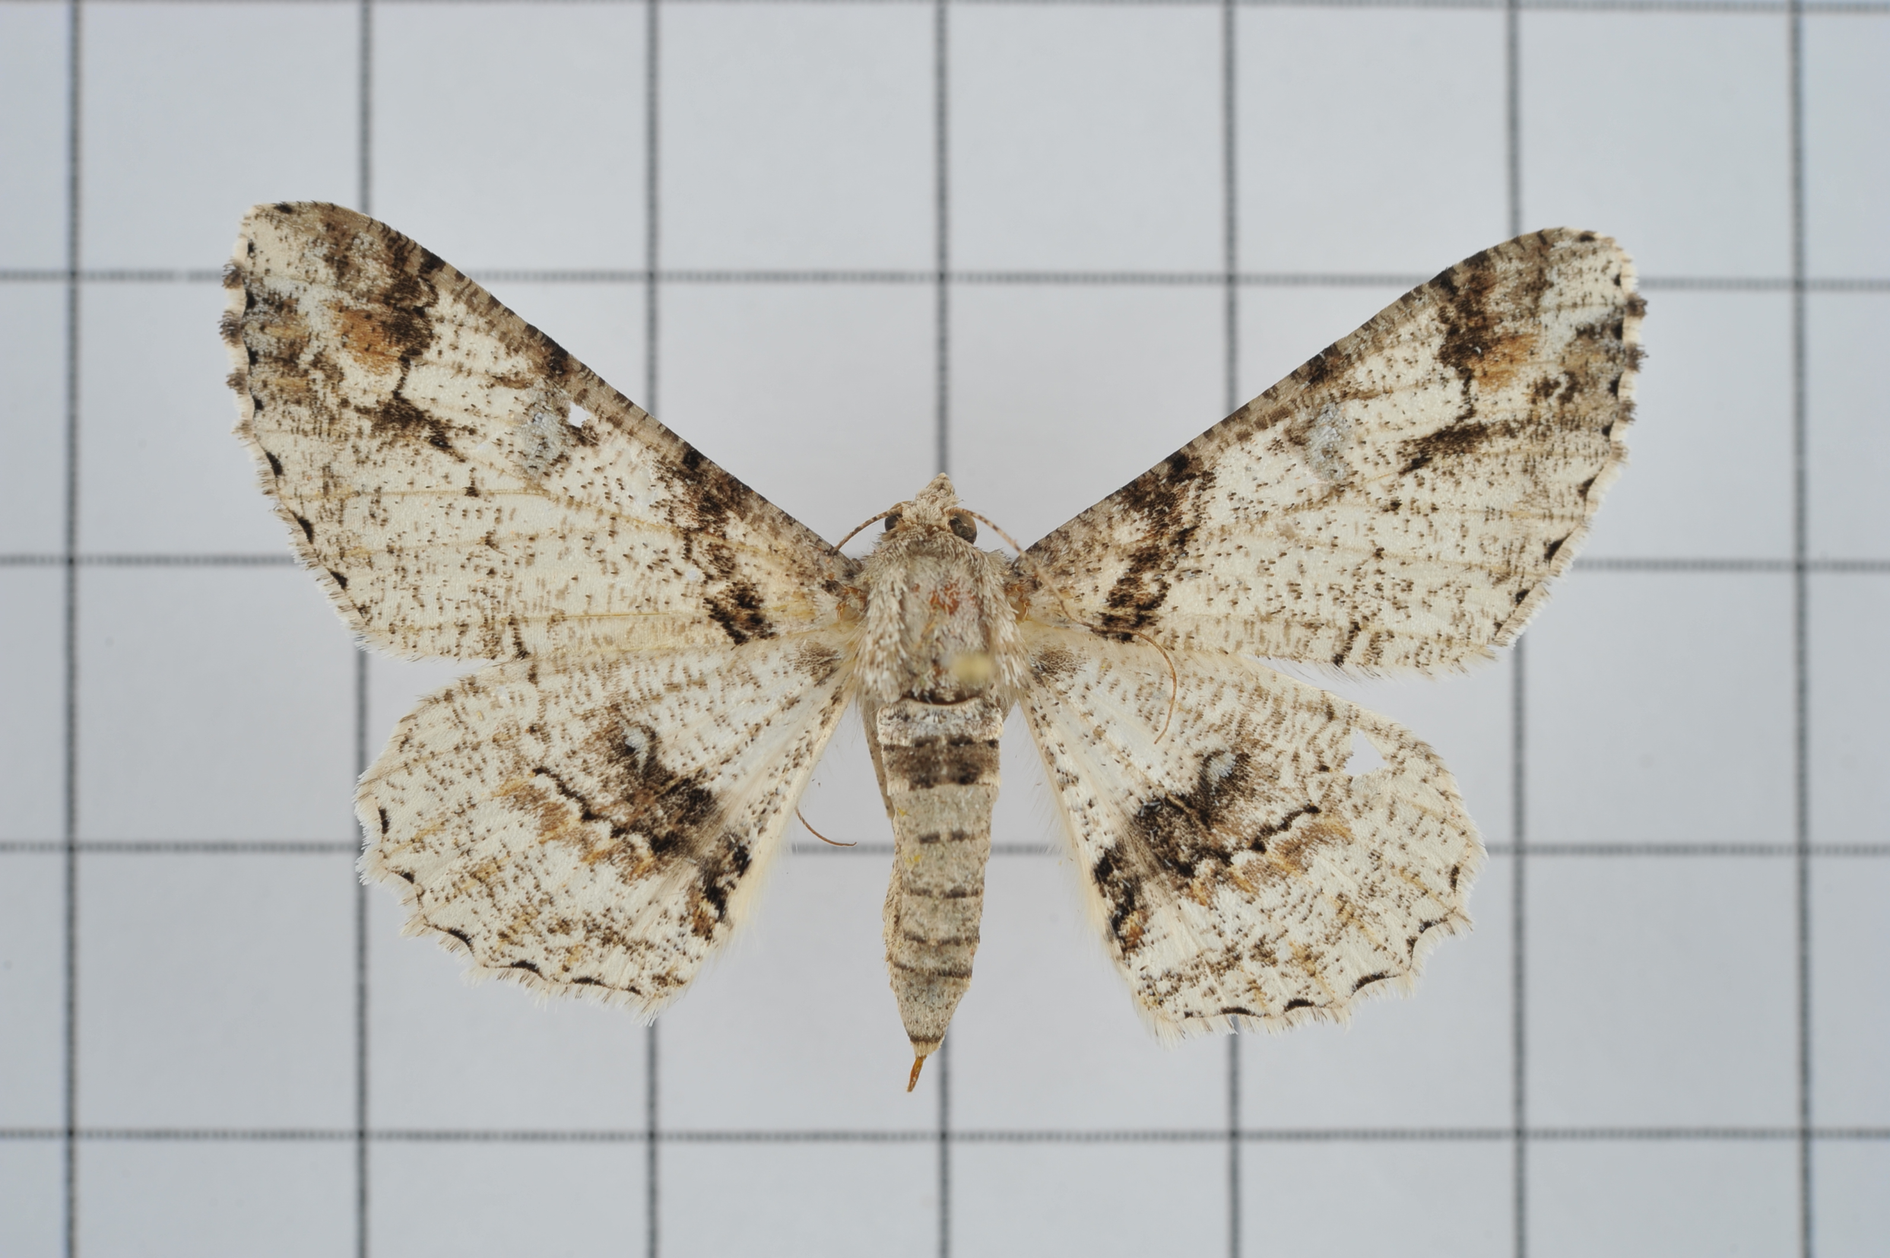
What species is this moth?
Cleora fraterna
